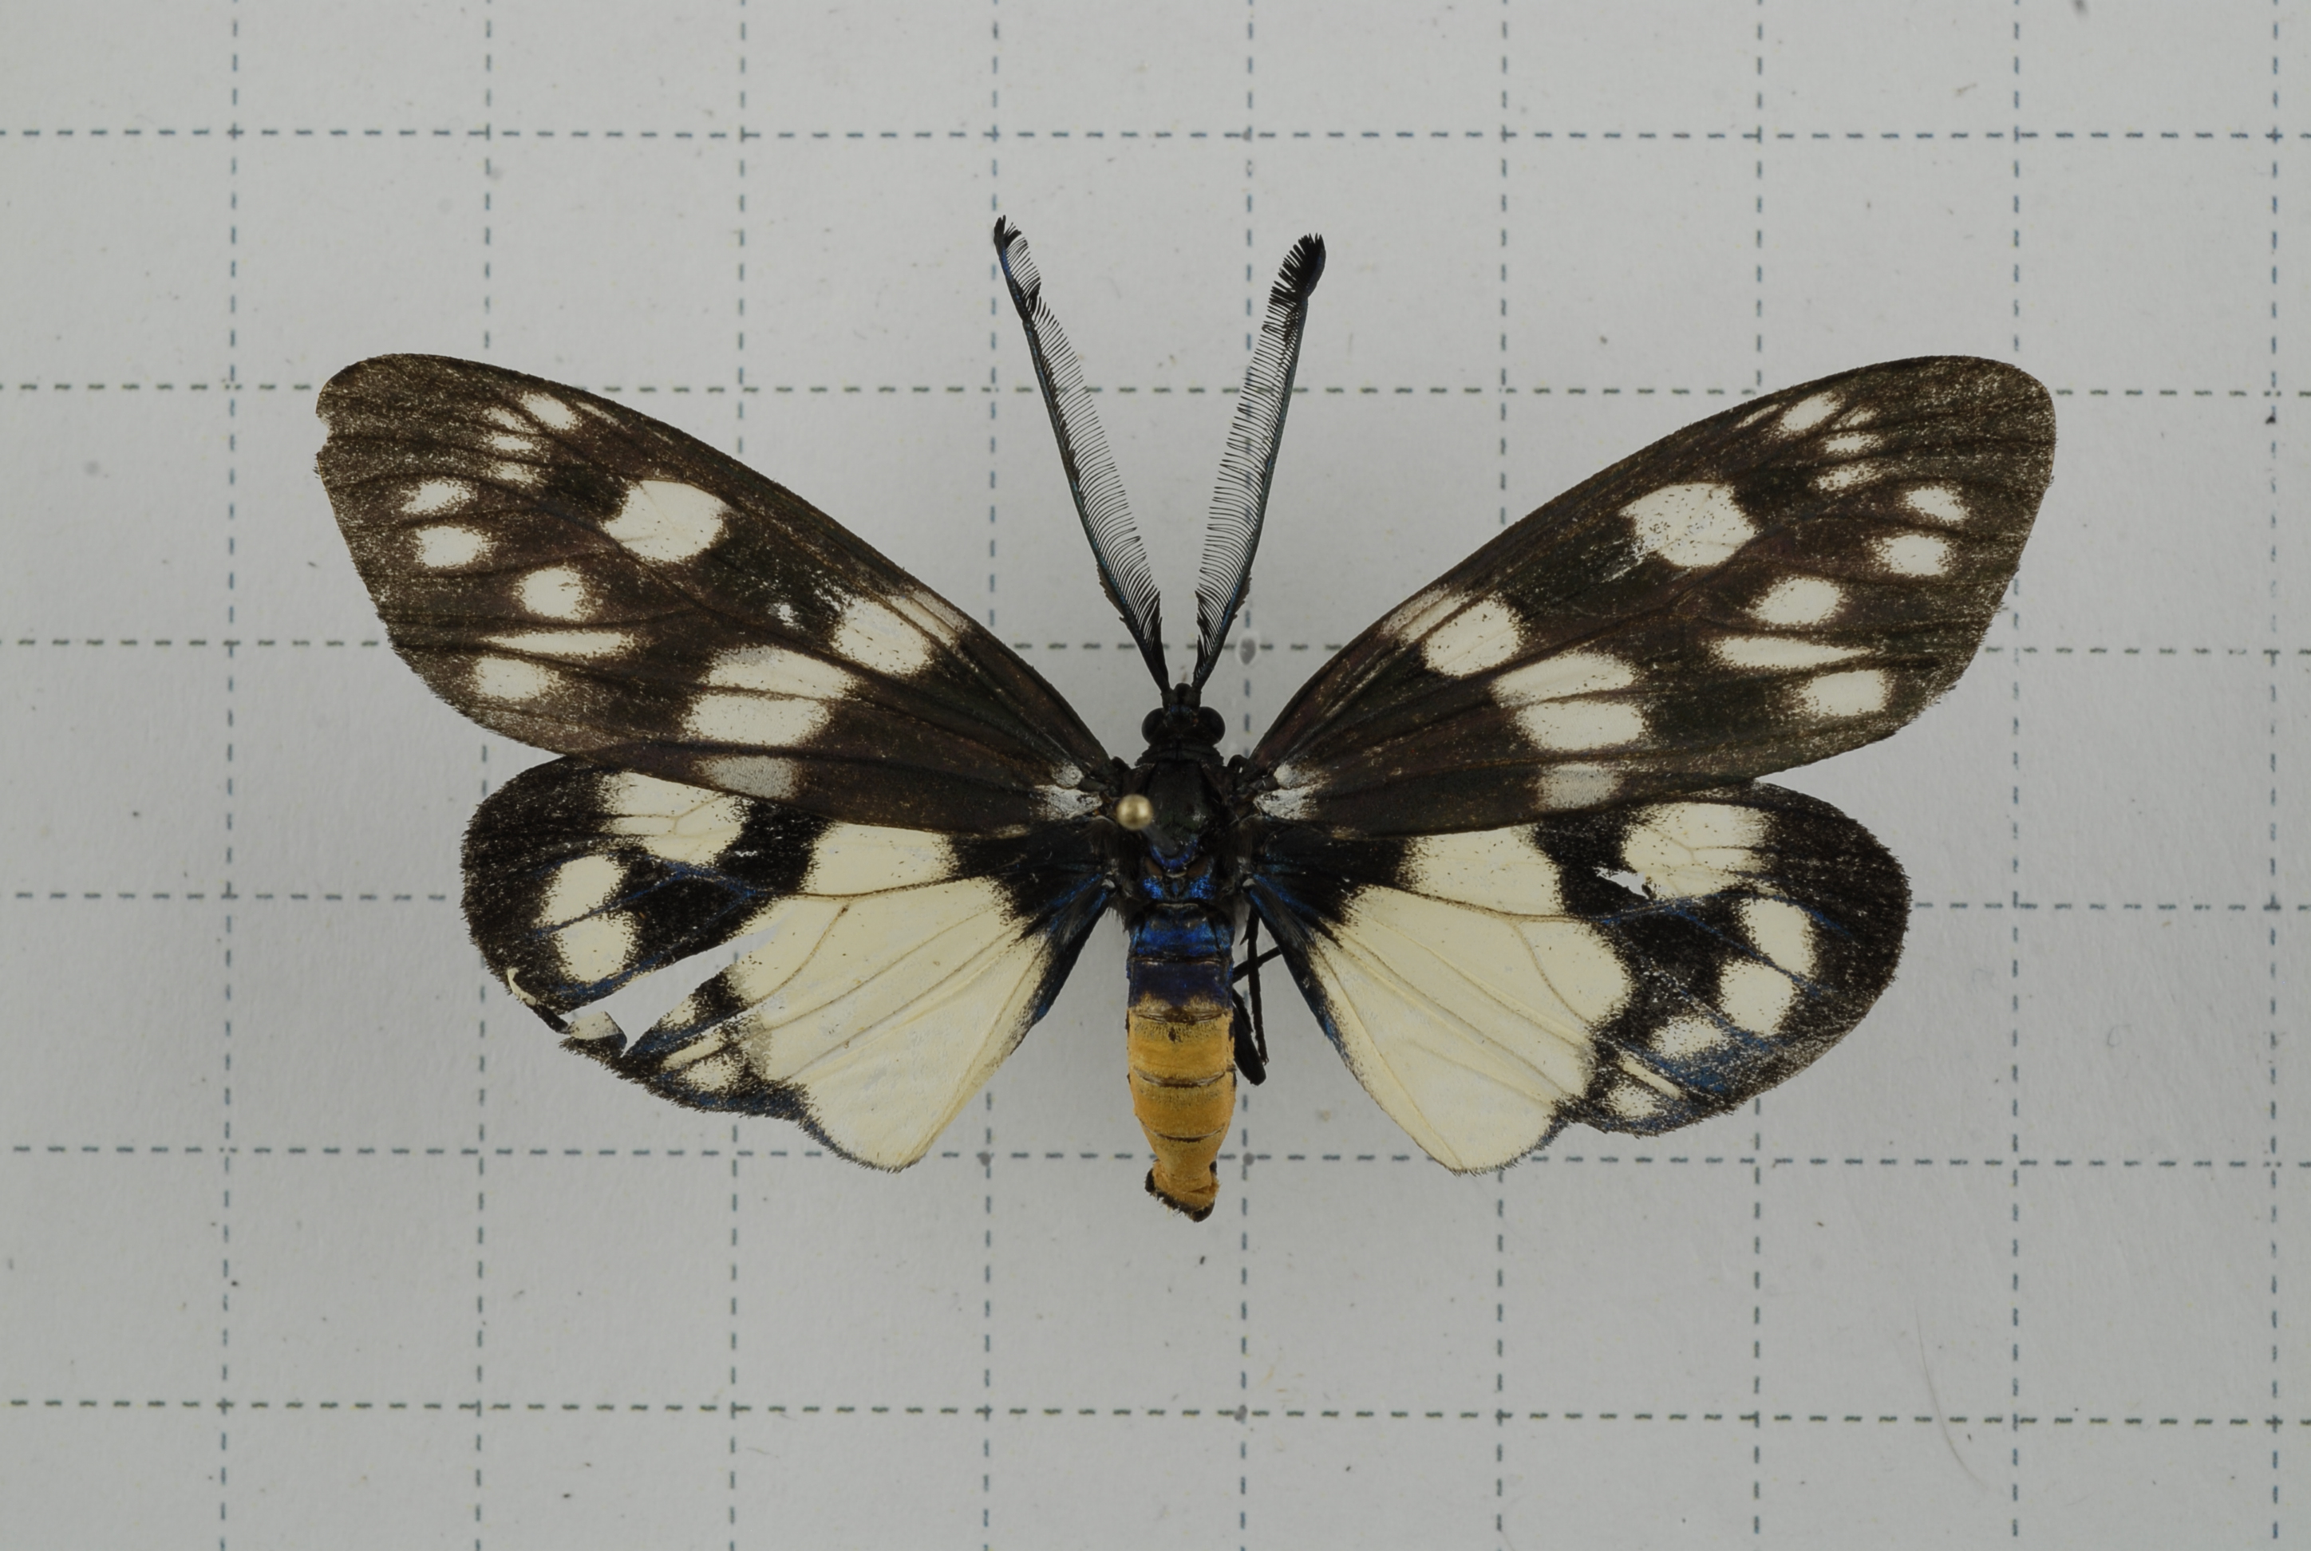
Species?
Eterusia aedea formosana
